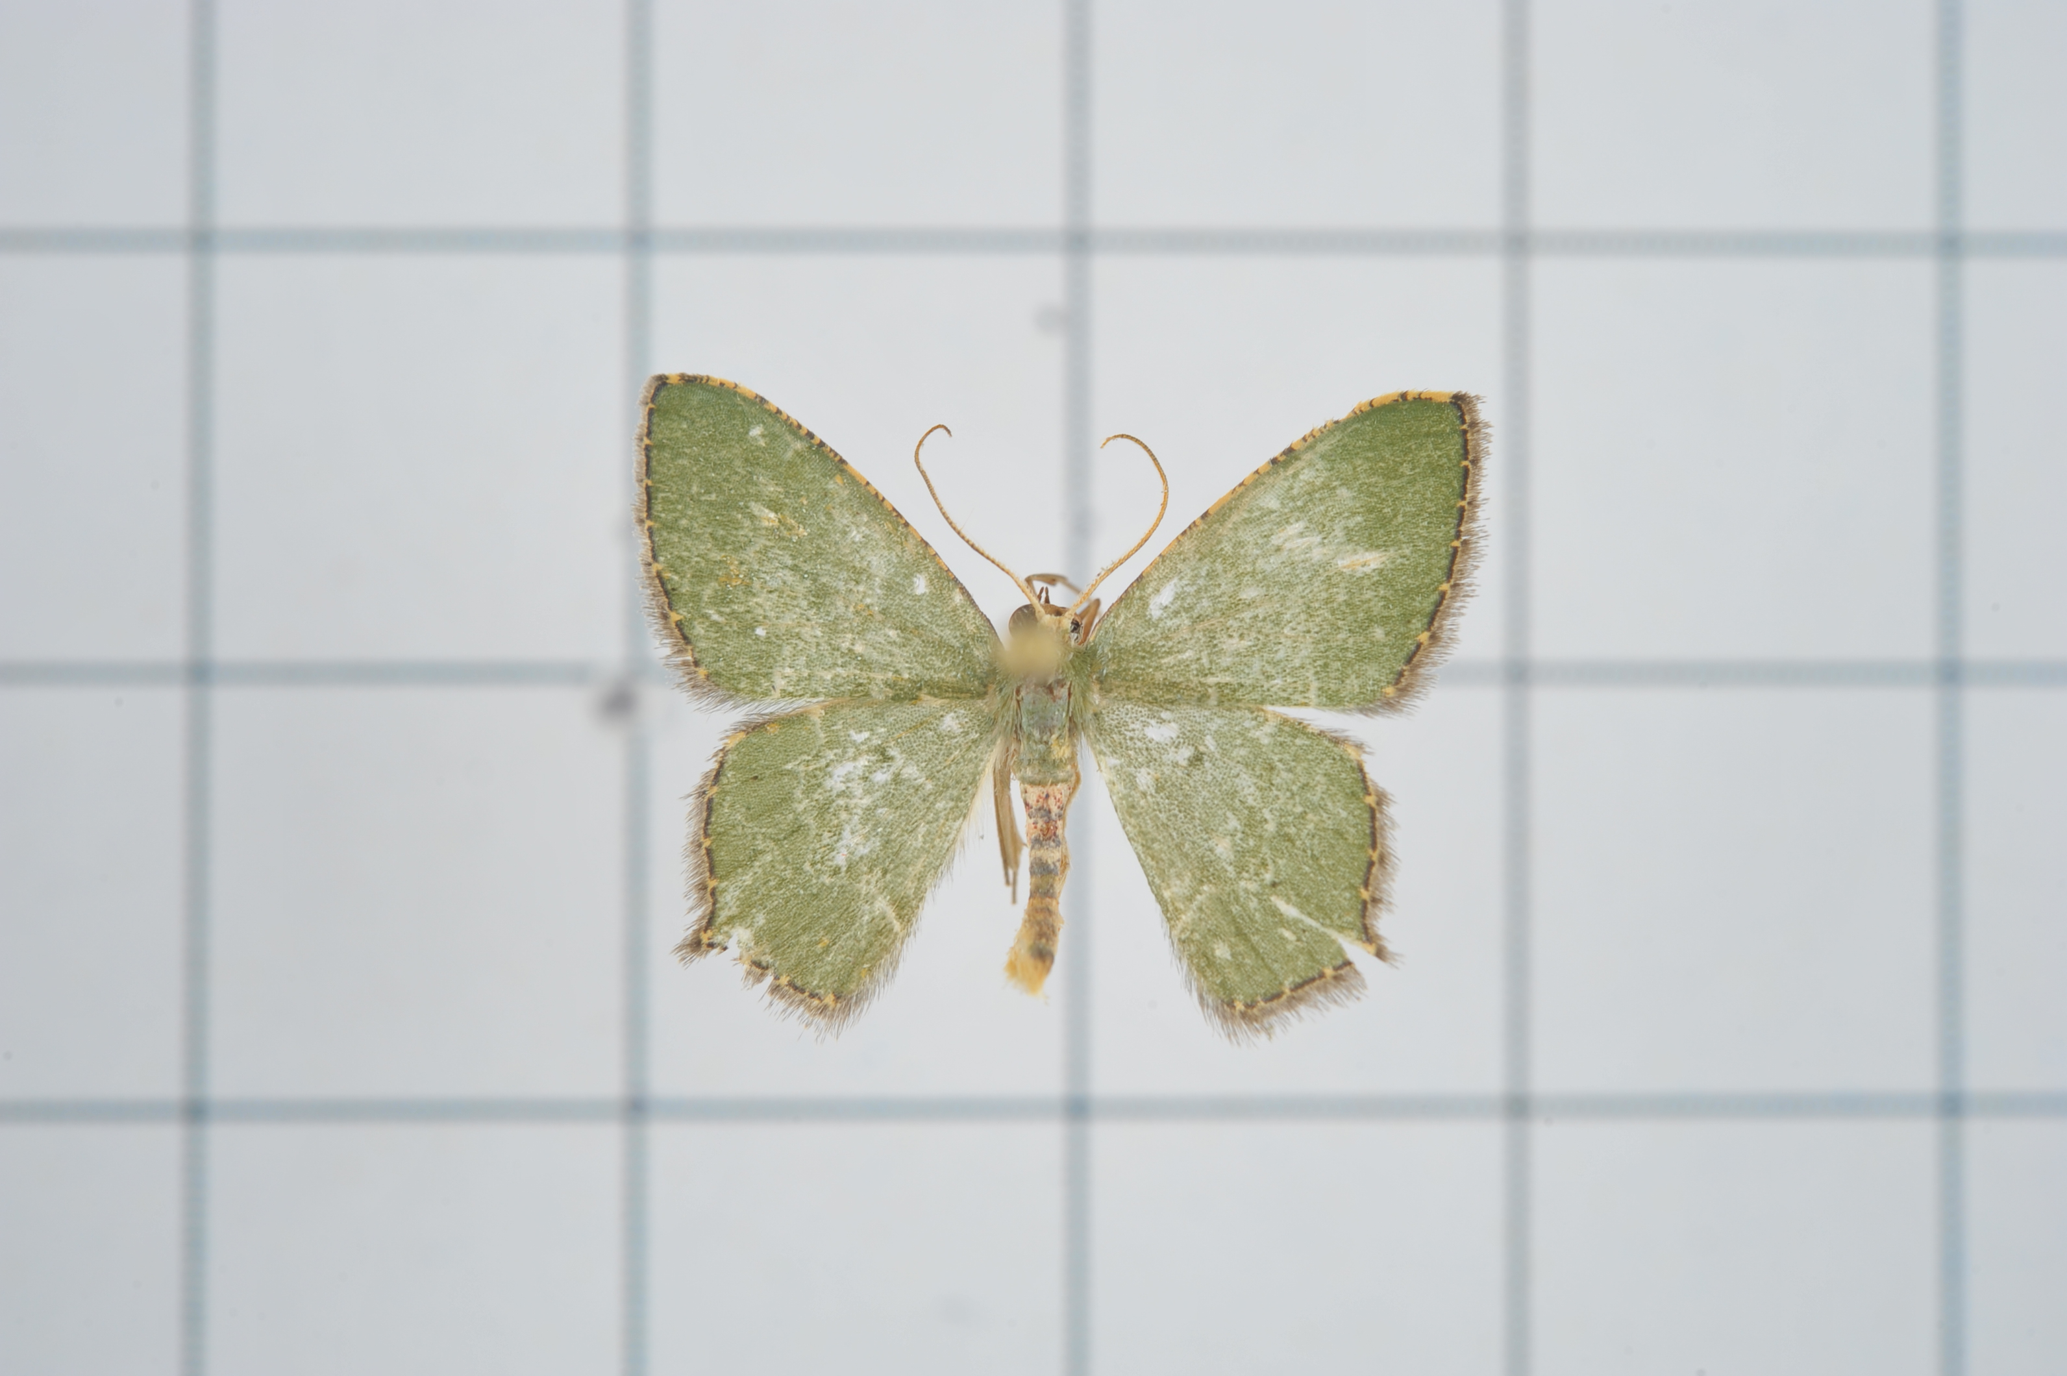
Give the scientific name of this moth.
Hemithea tritonaria
